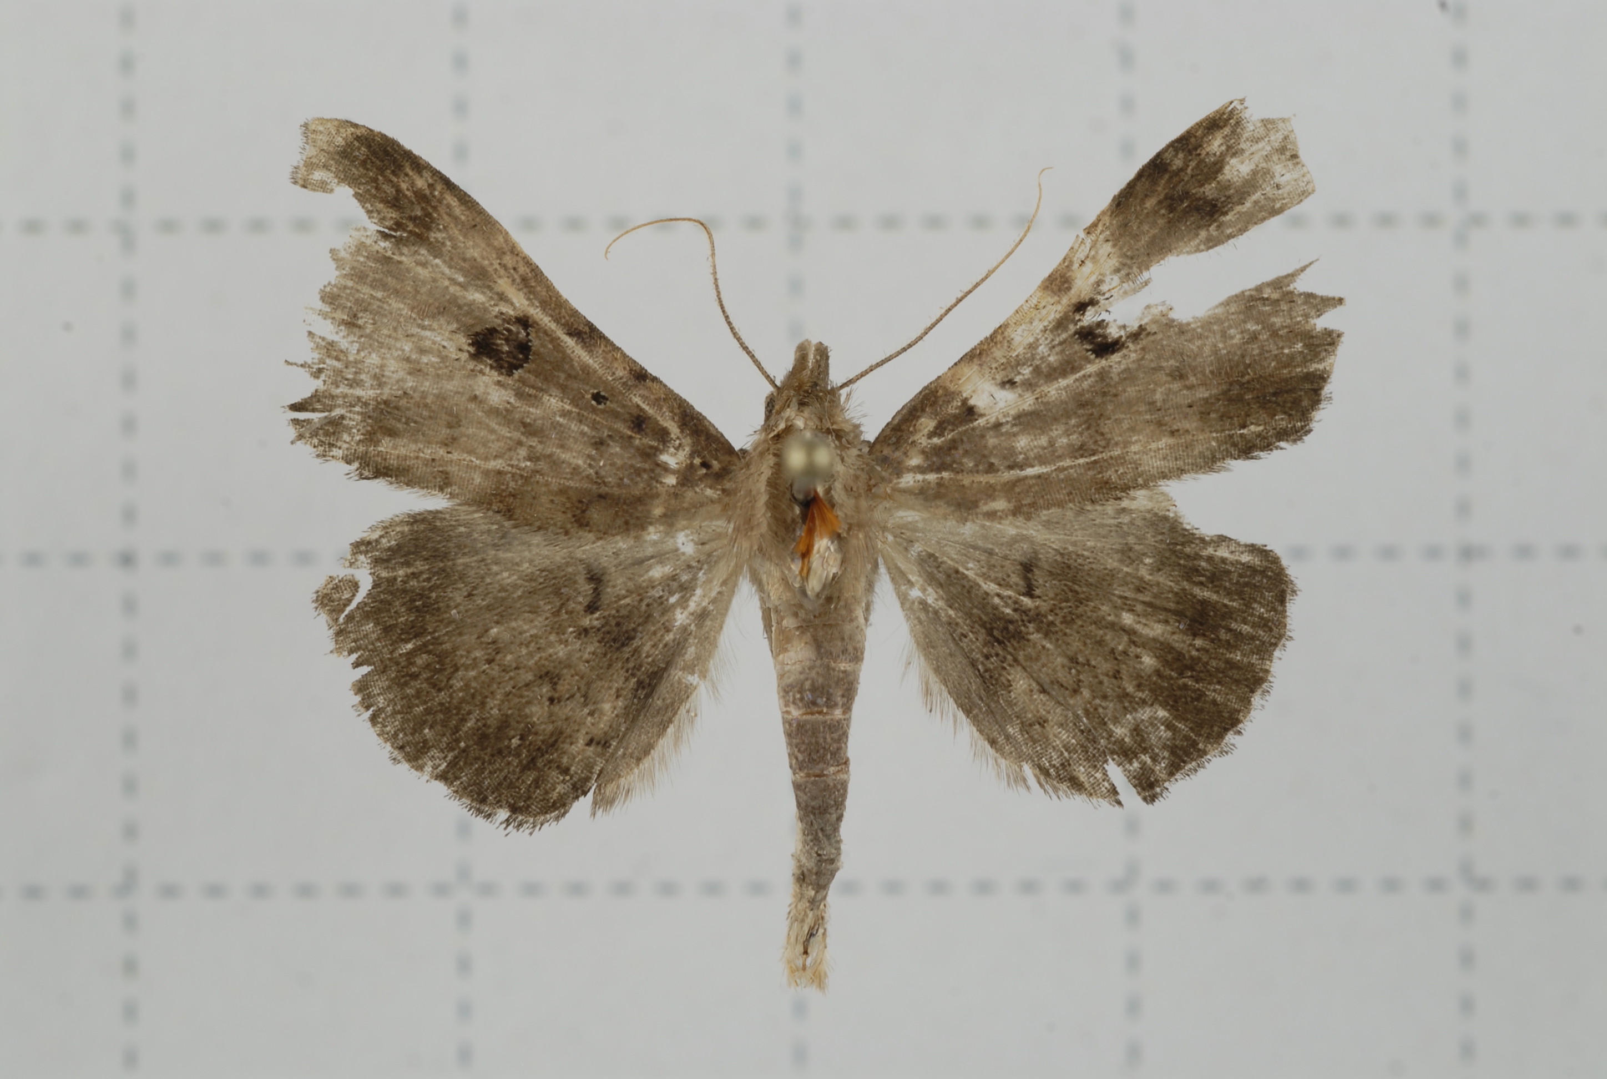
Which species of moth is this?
Mosopia punctilinea
